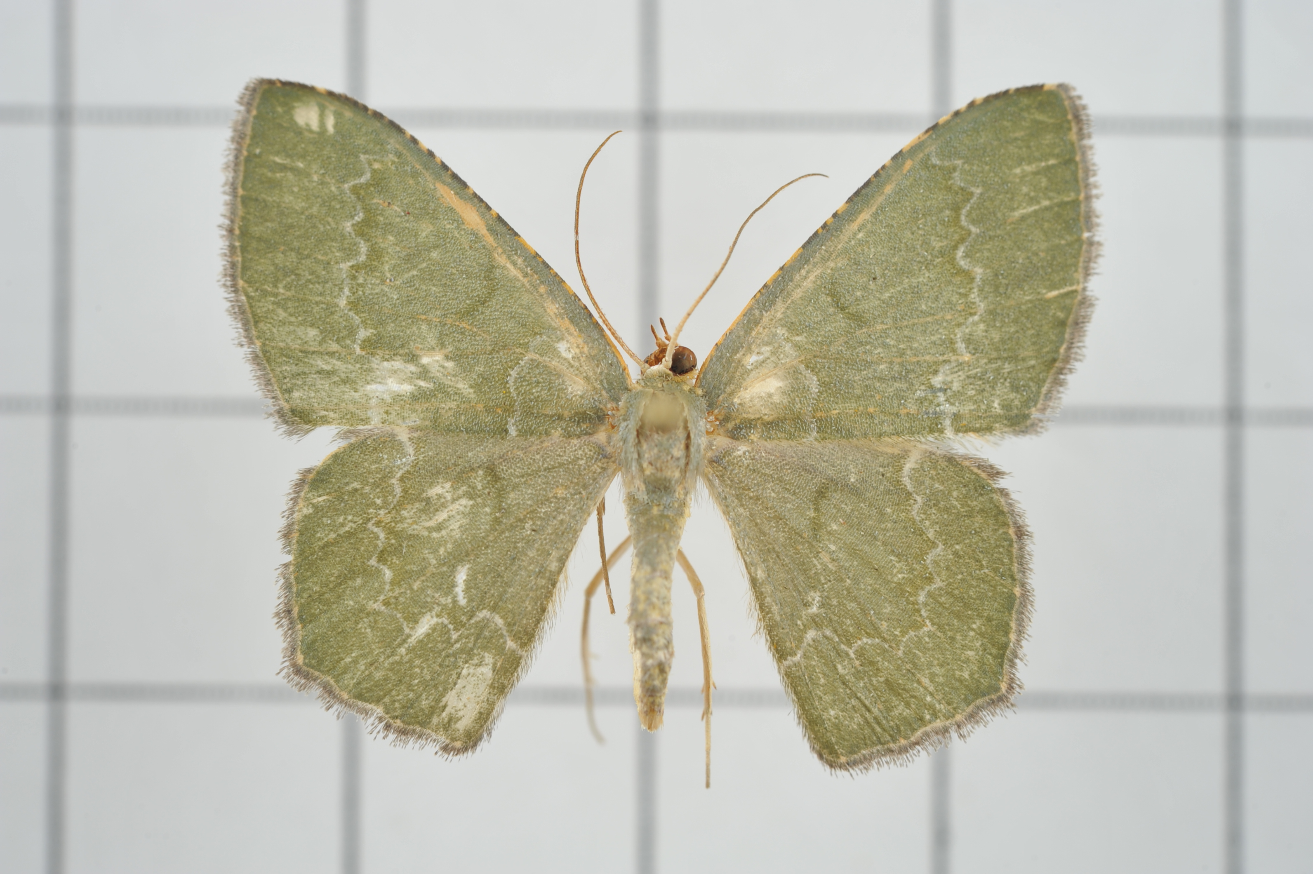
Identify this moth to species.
Maxates acutigoniata
